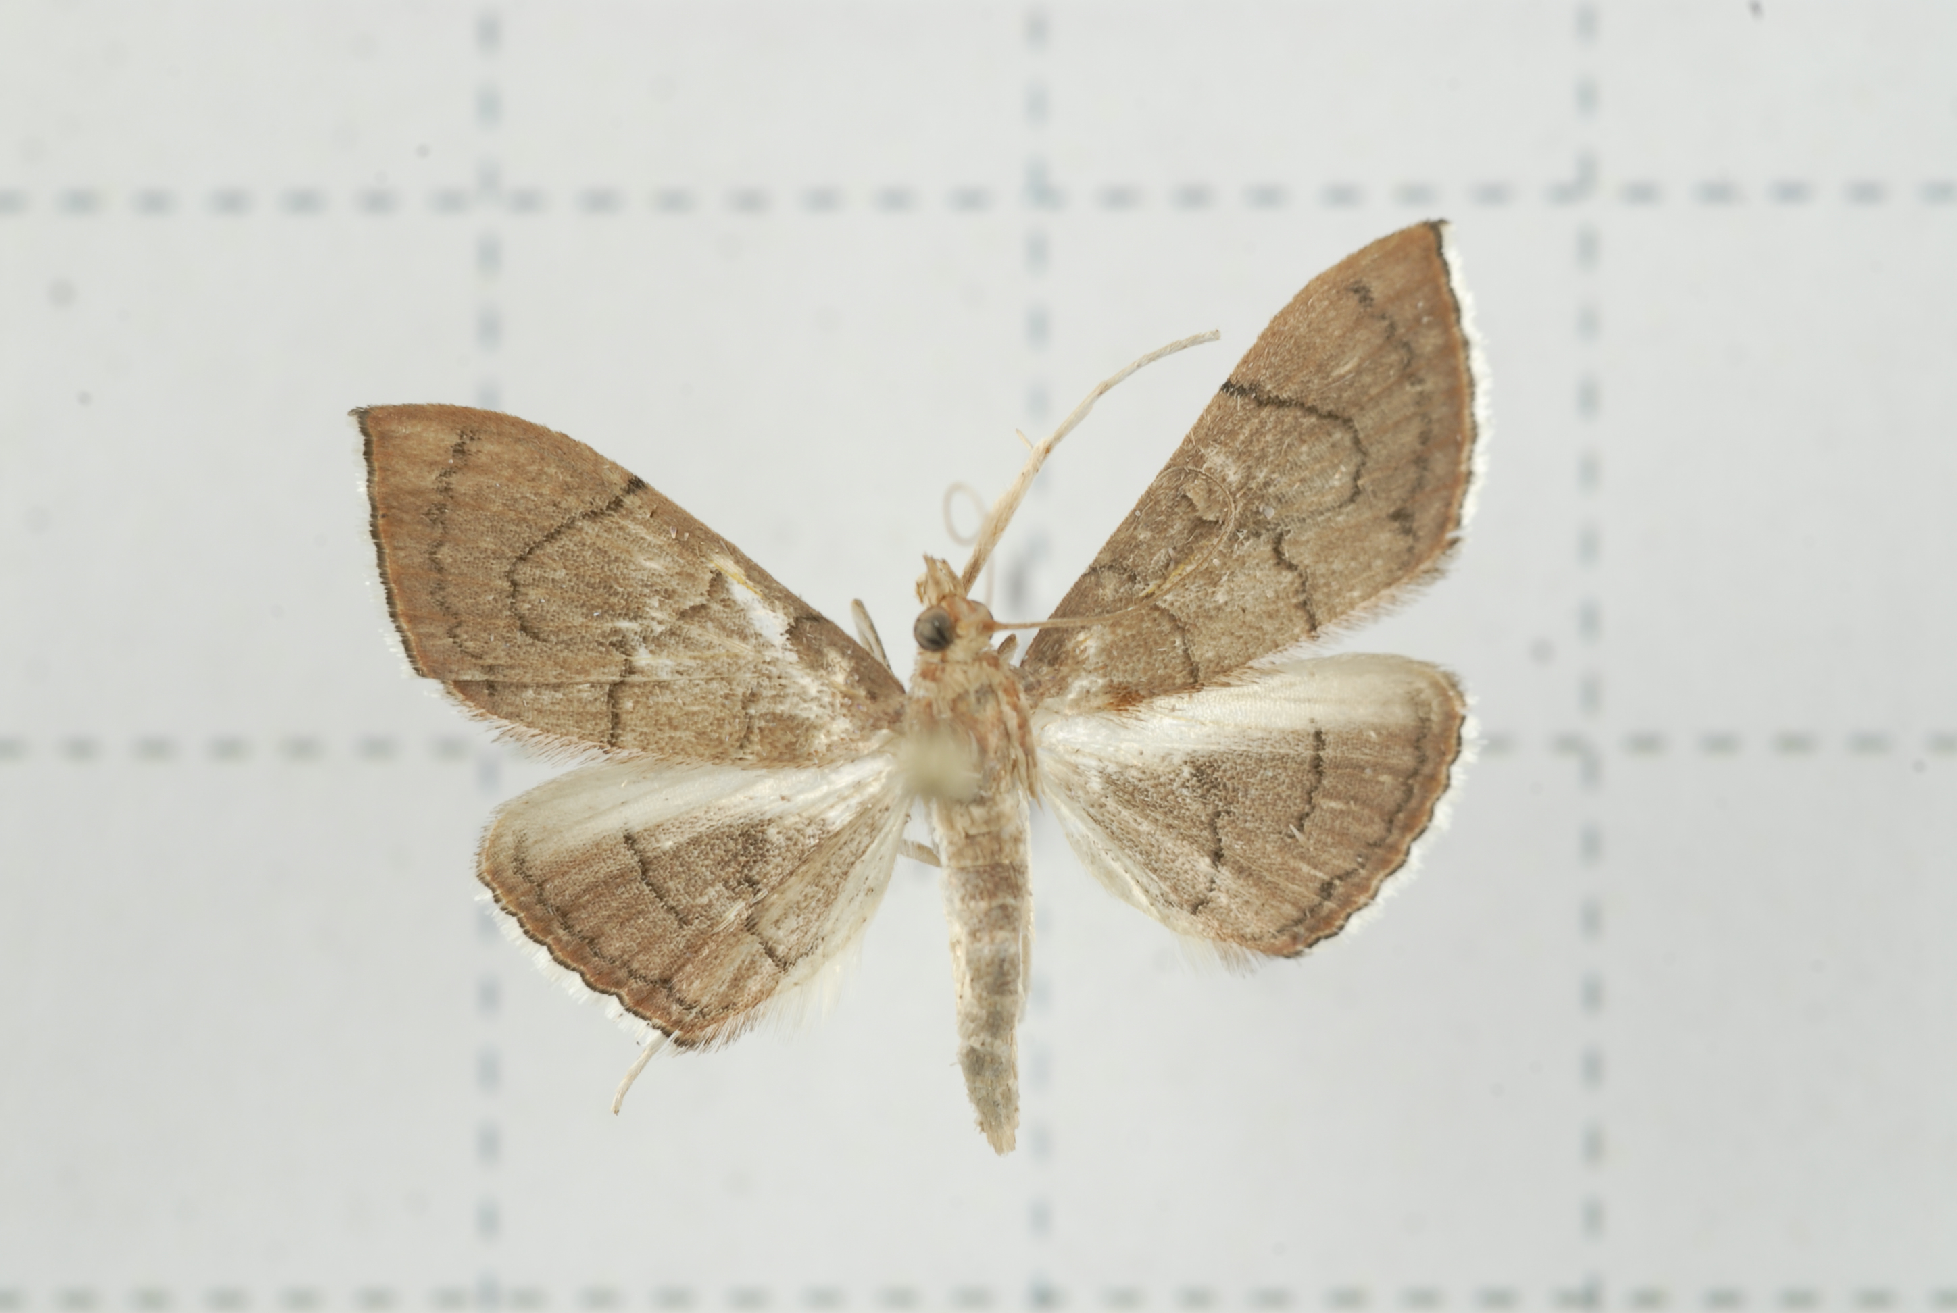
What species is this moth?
Hyalobathra illectalis
